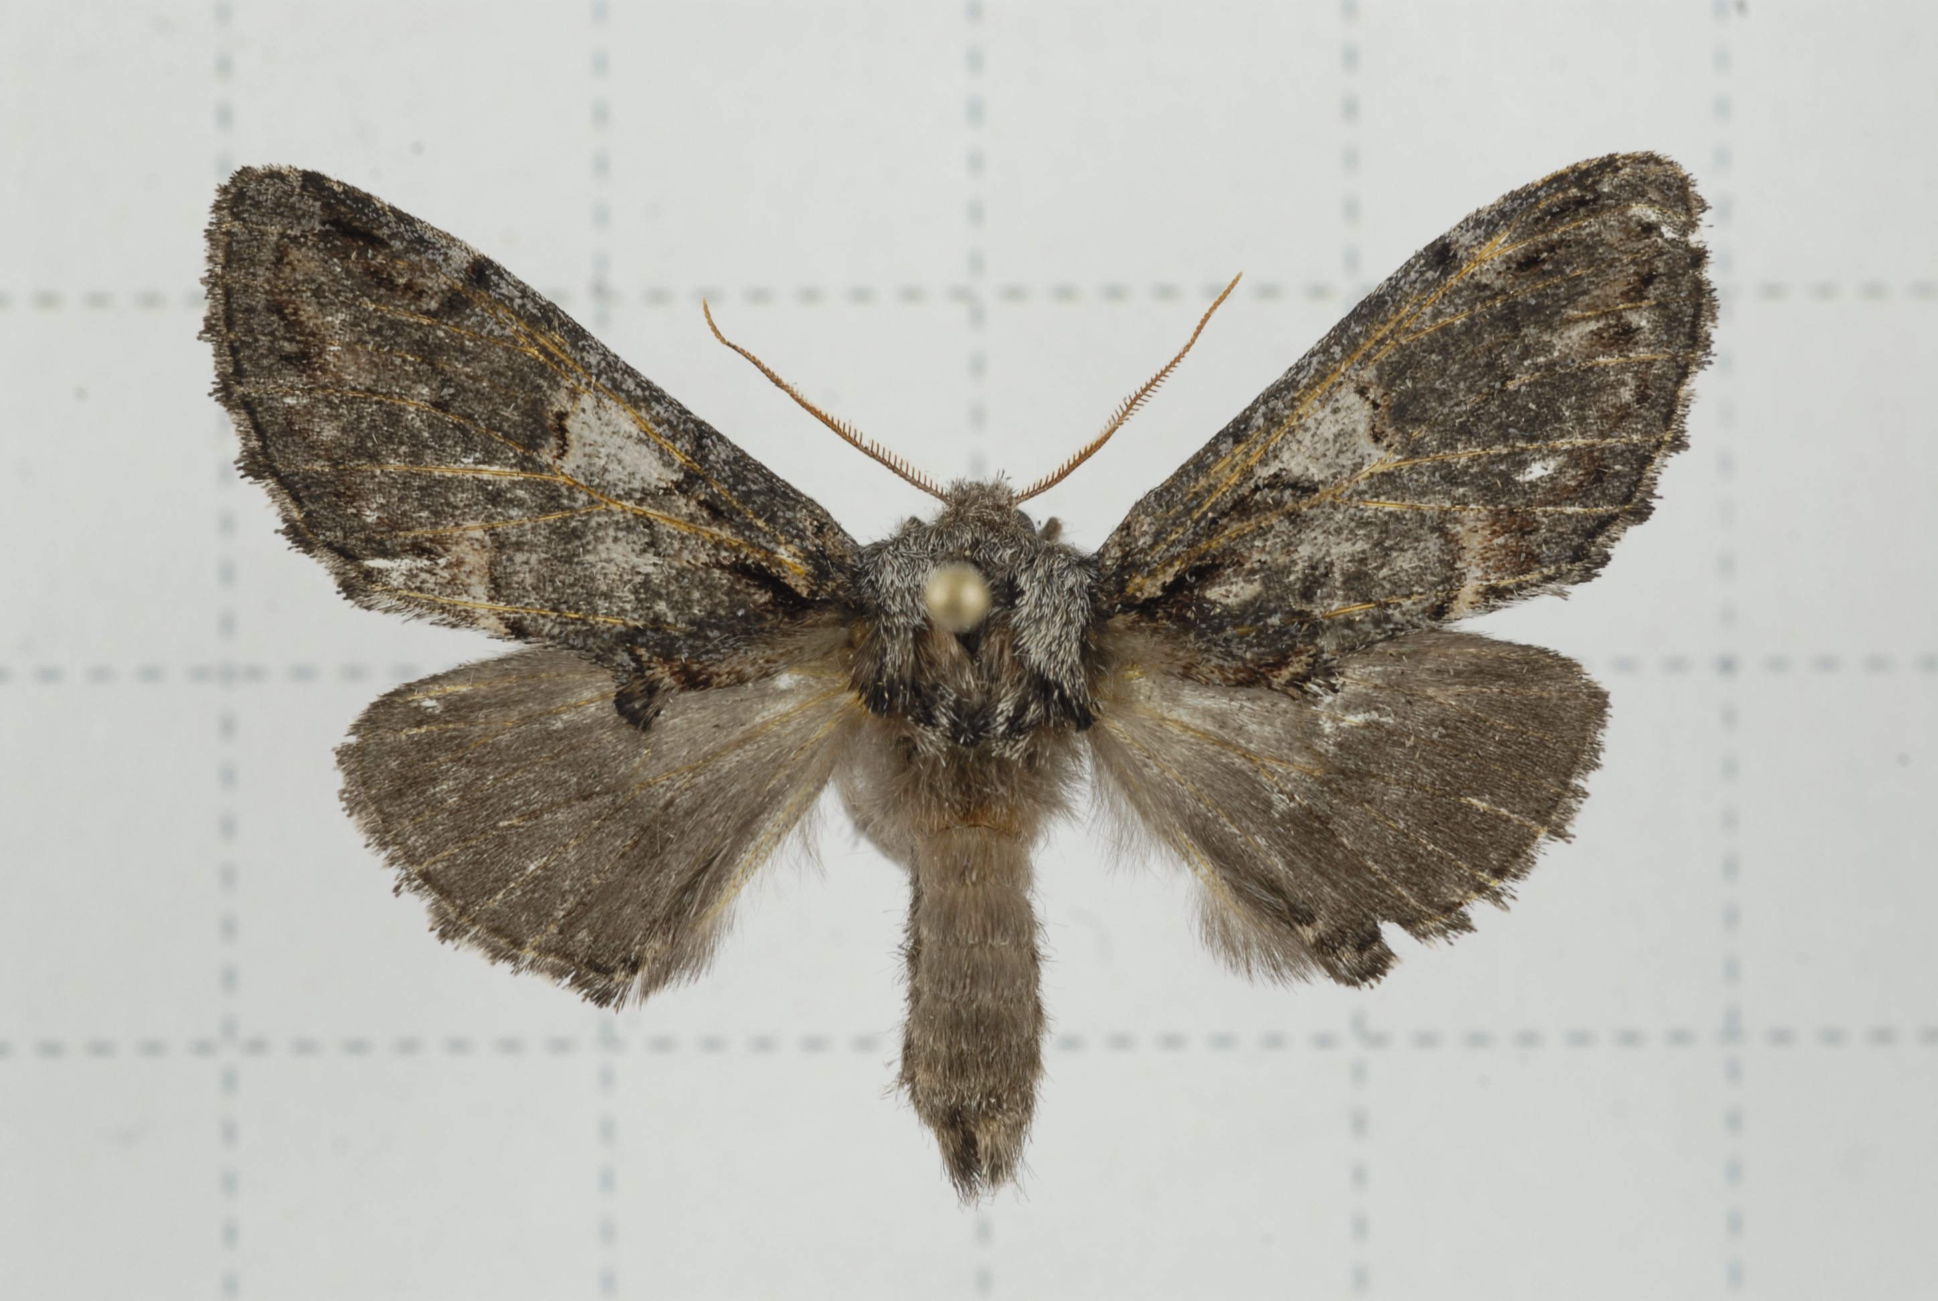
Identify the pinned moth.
Notodonta griseotincta
